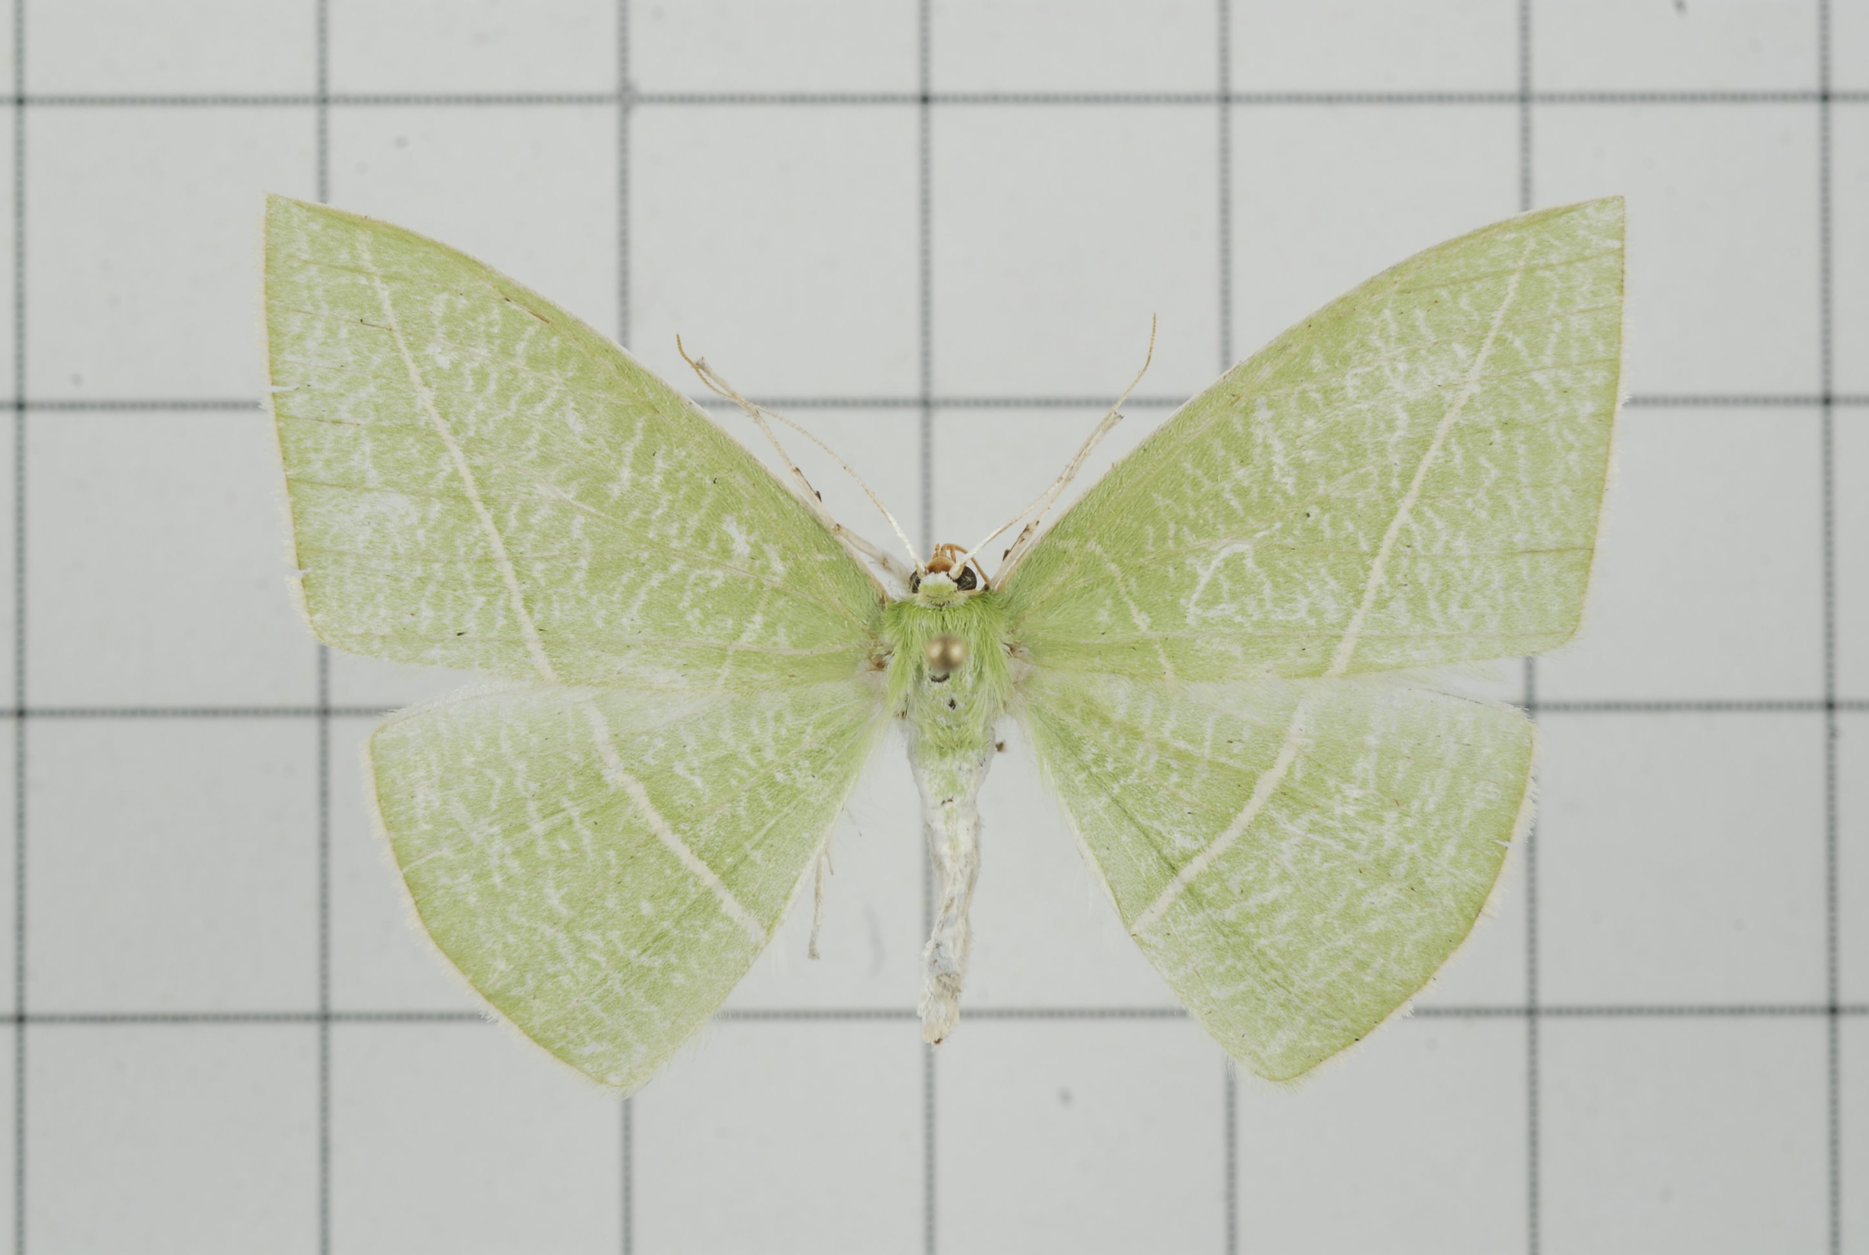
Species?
Tanaoctenia haliaria
